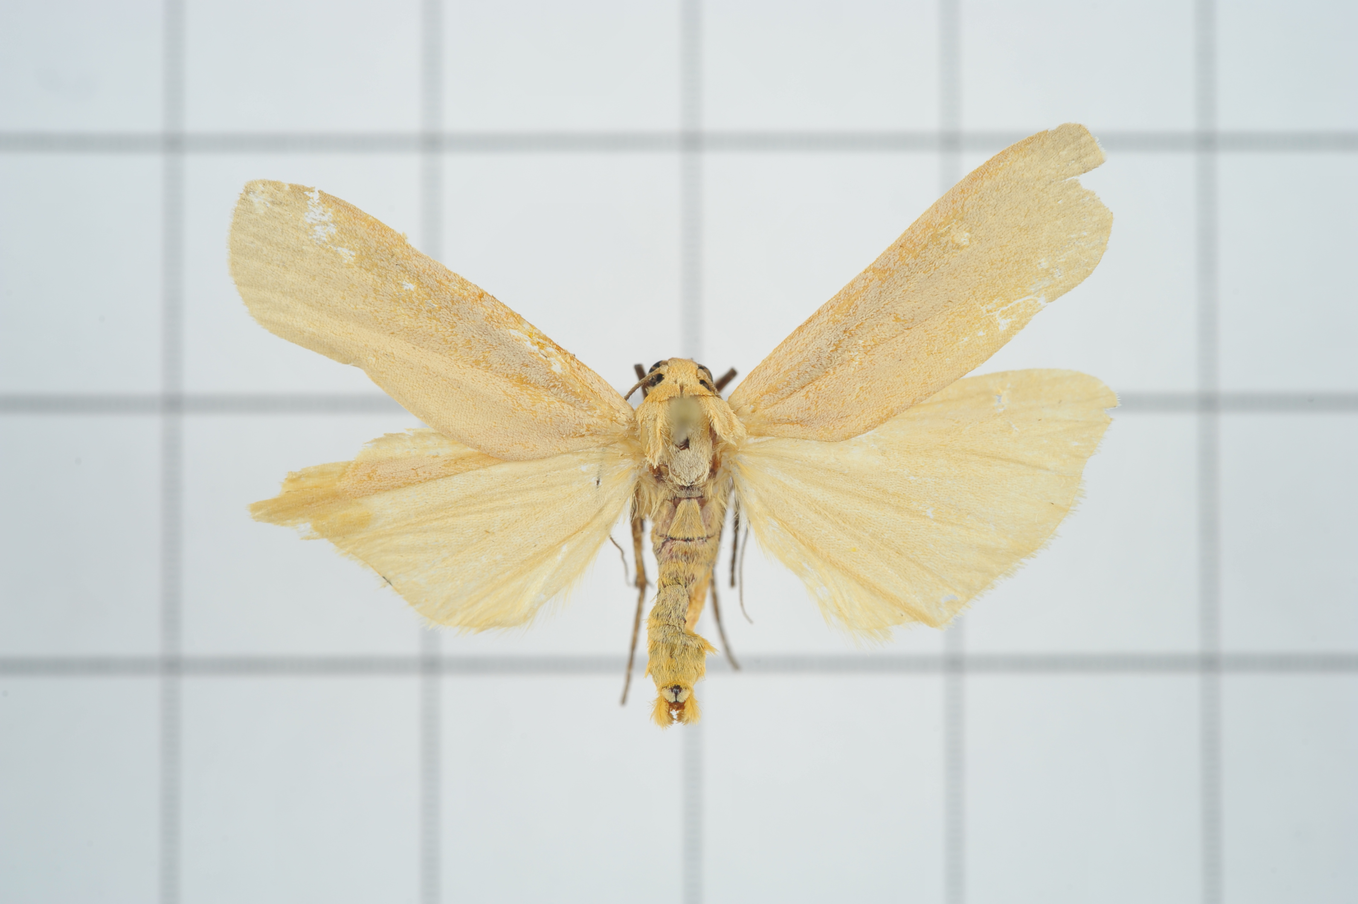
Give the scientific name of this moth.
Eilema ranrunensis
